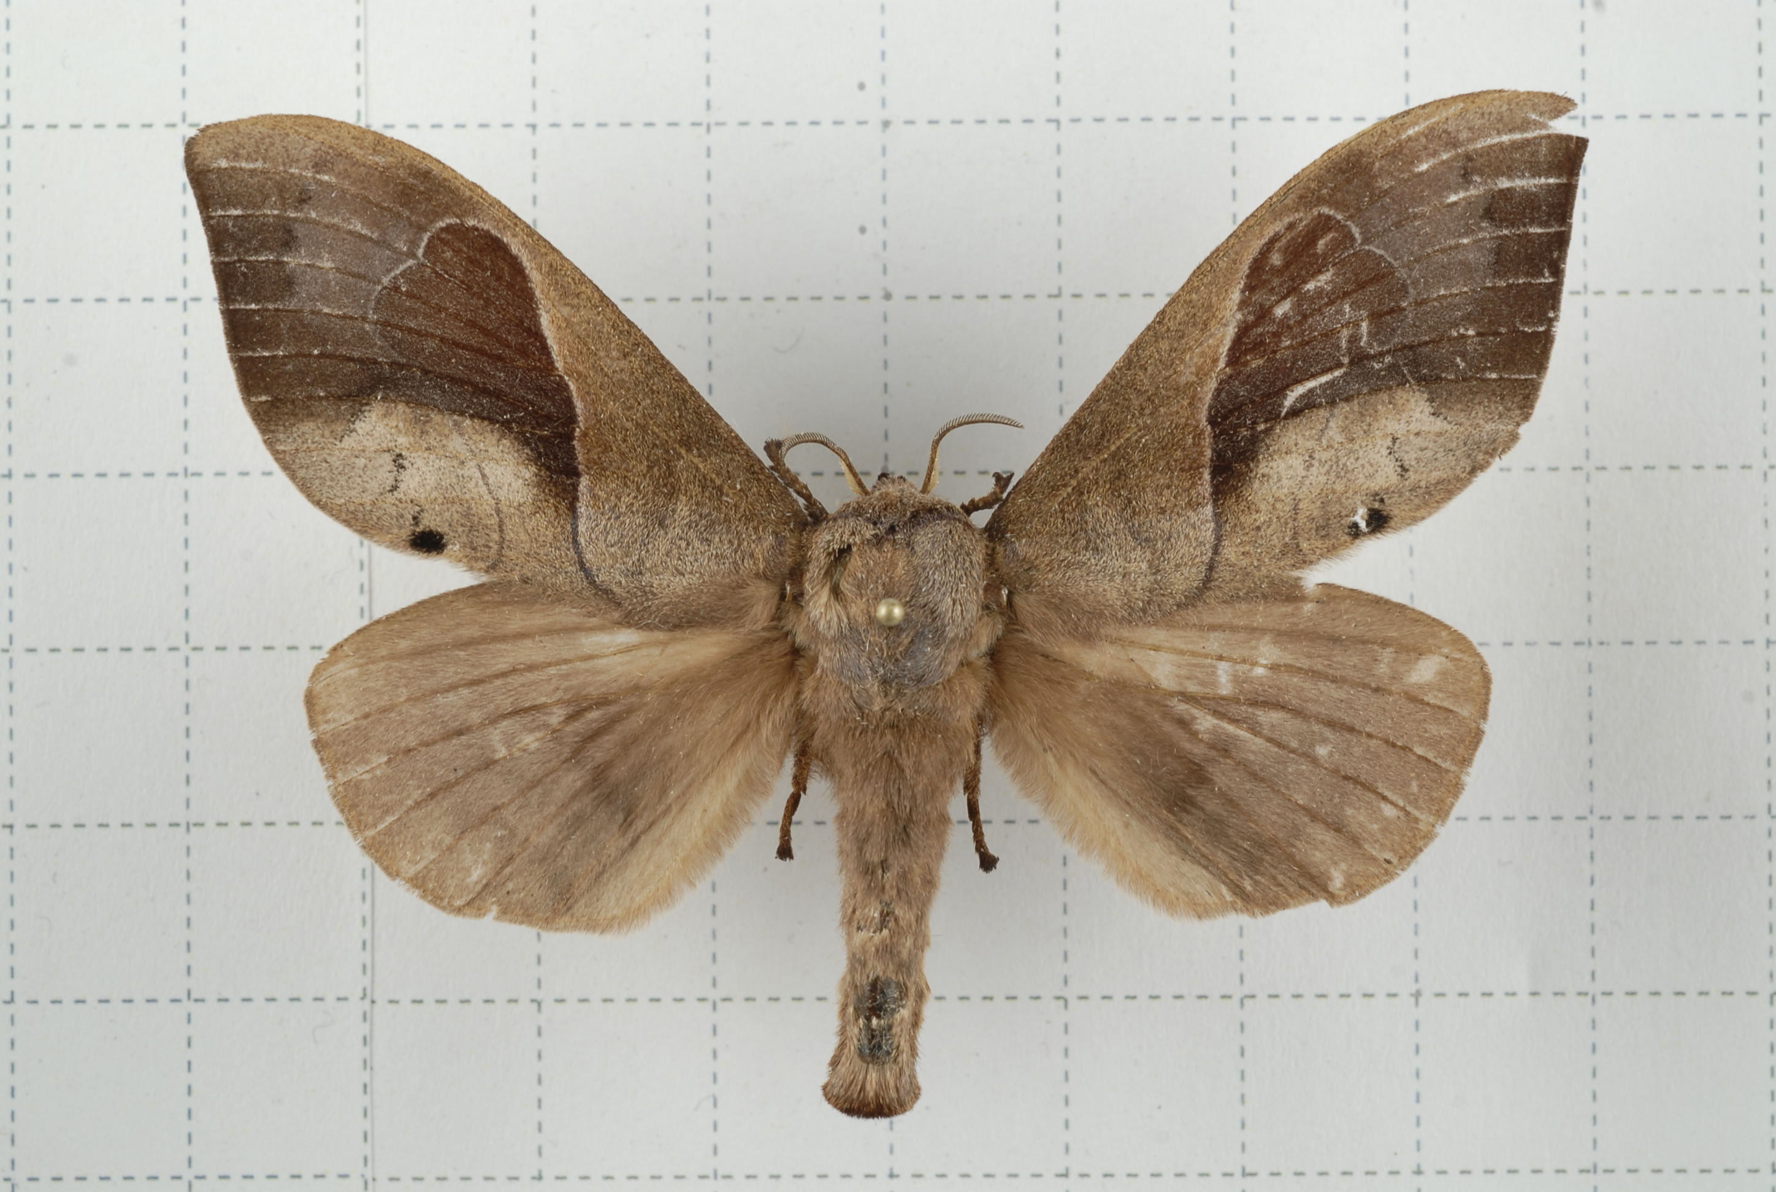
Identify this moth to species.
Paralebeda femorata mirabilis
